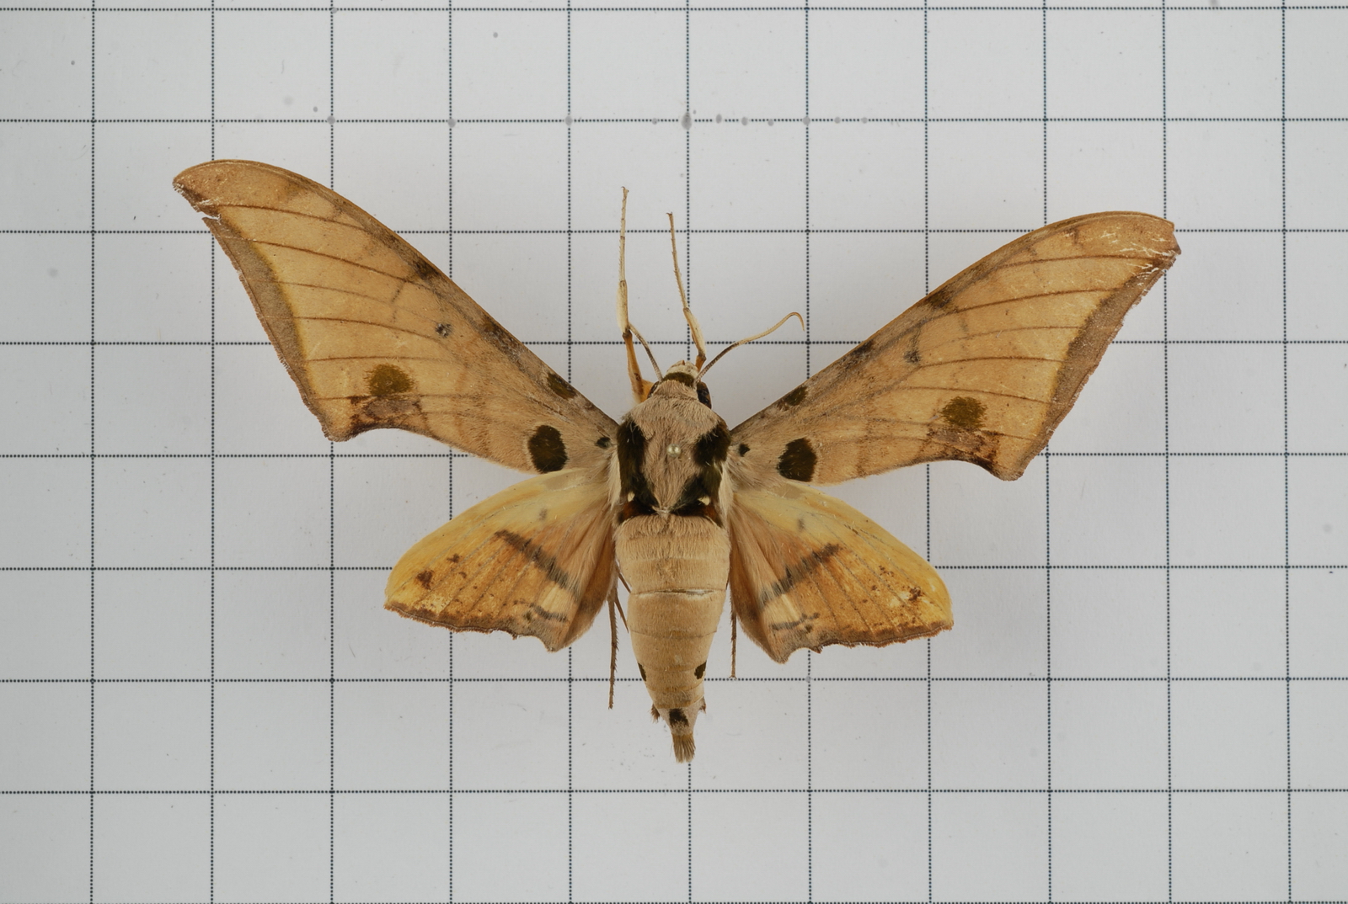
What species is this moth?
Ambulyx ochracea ochracea
